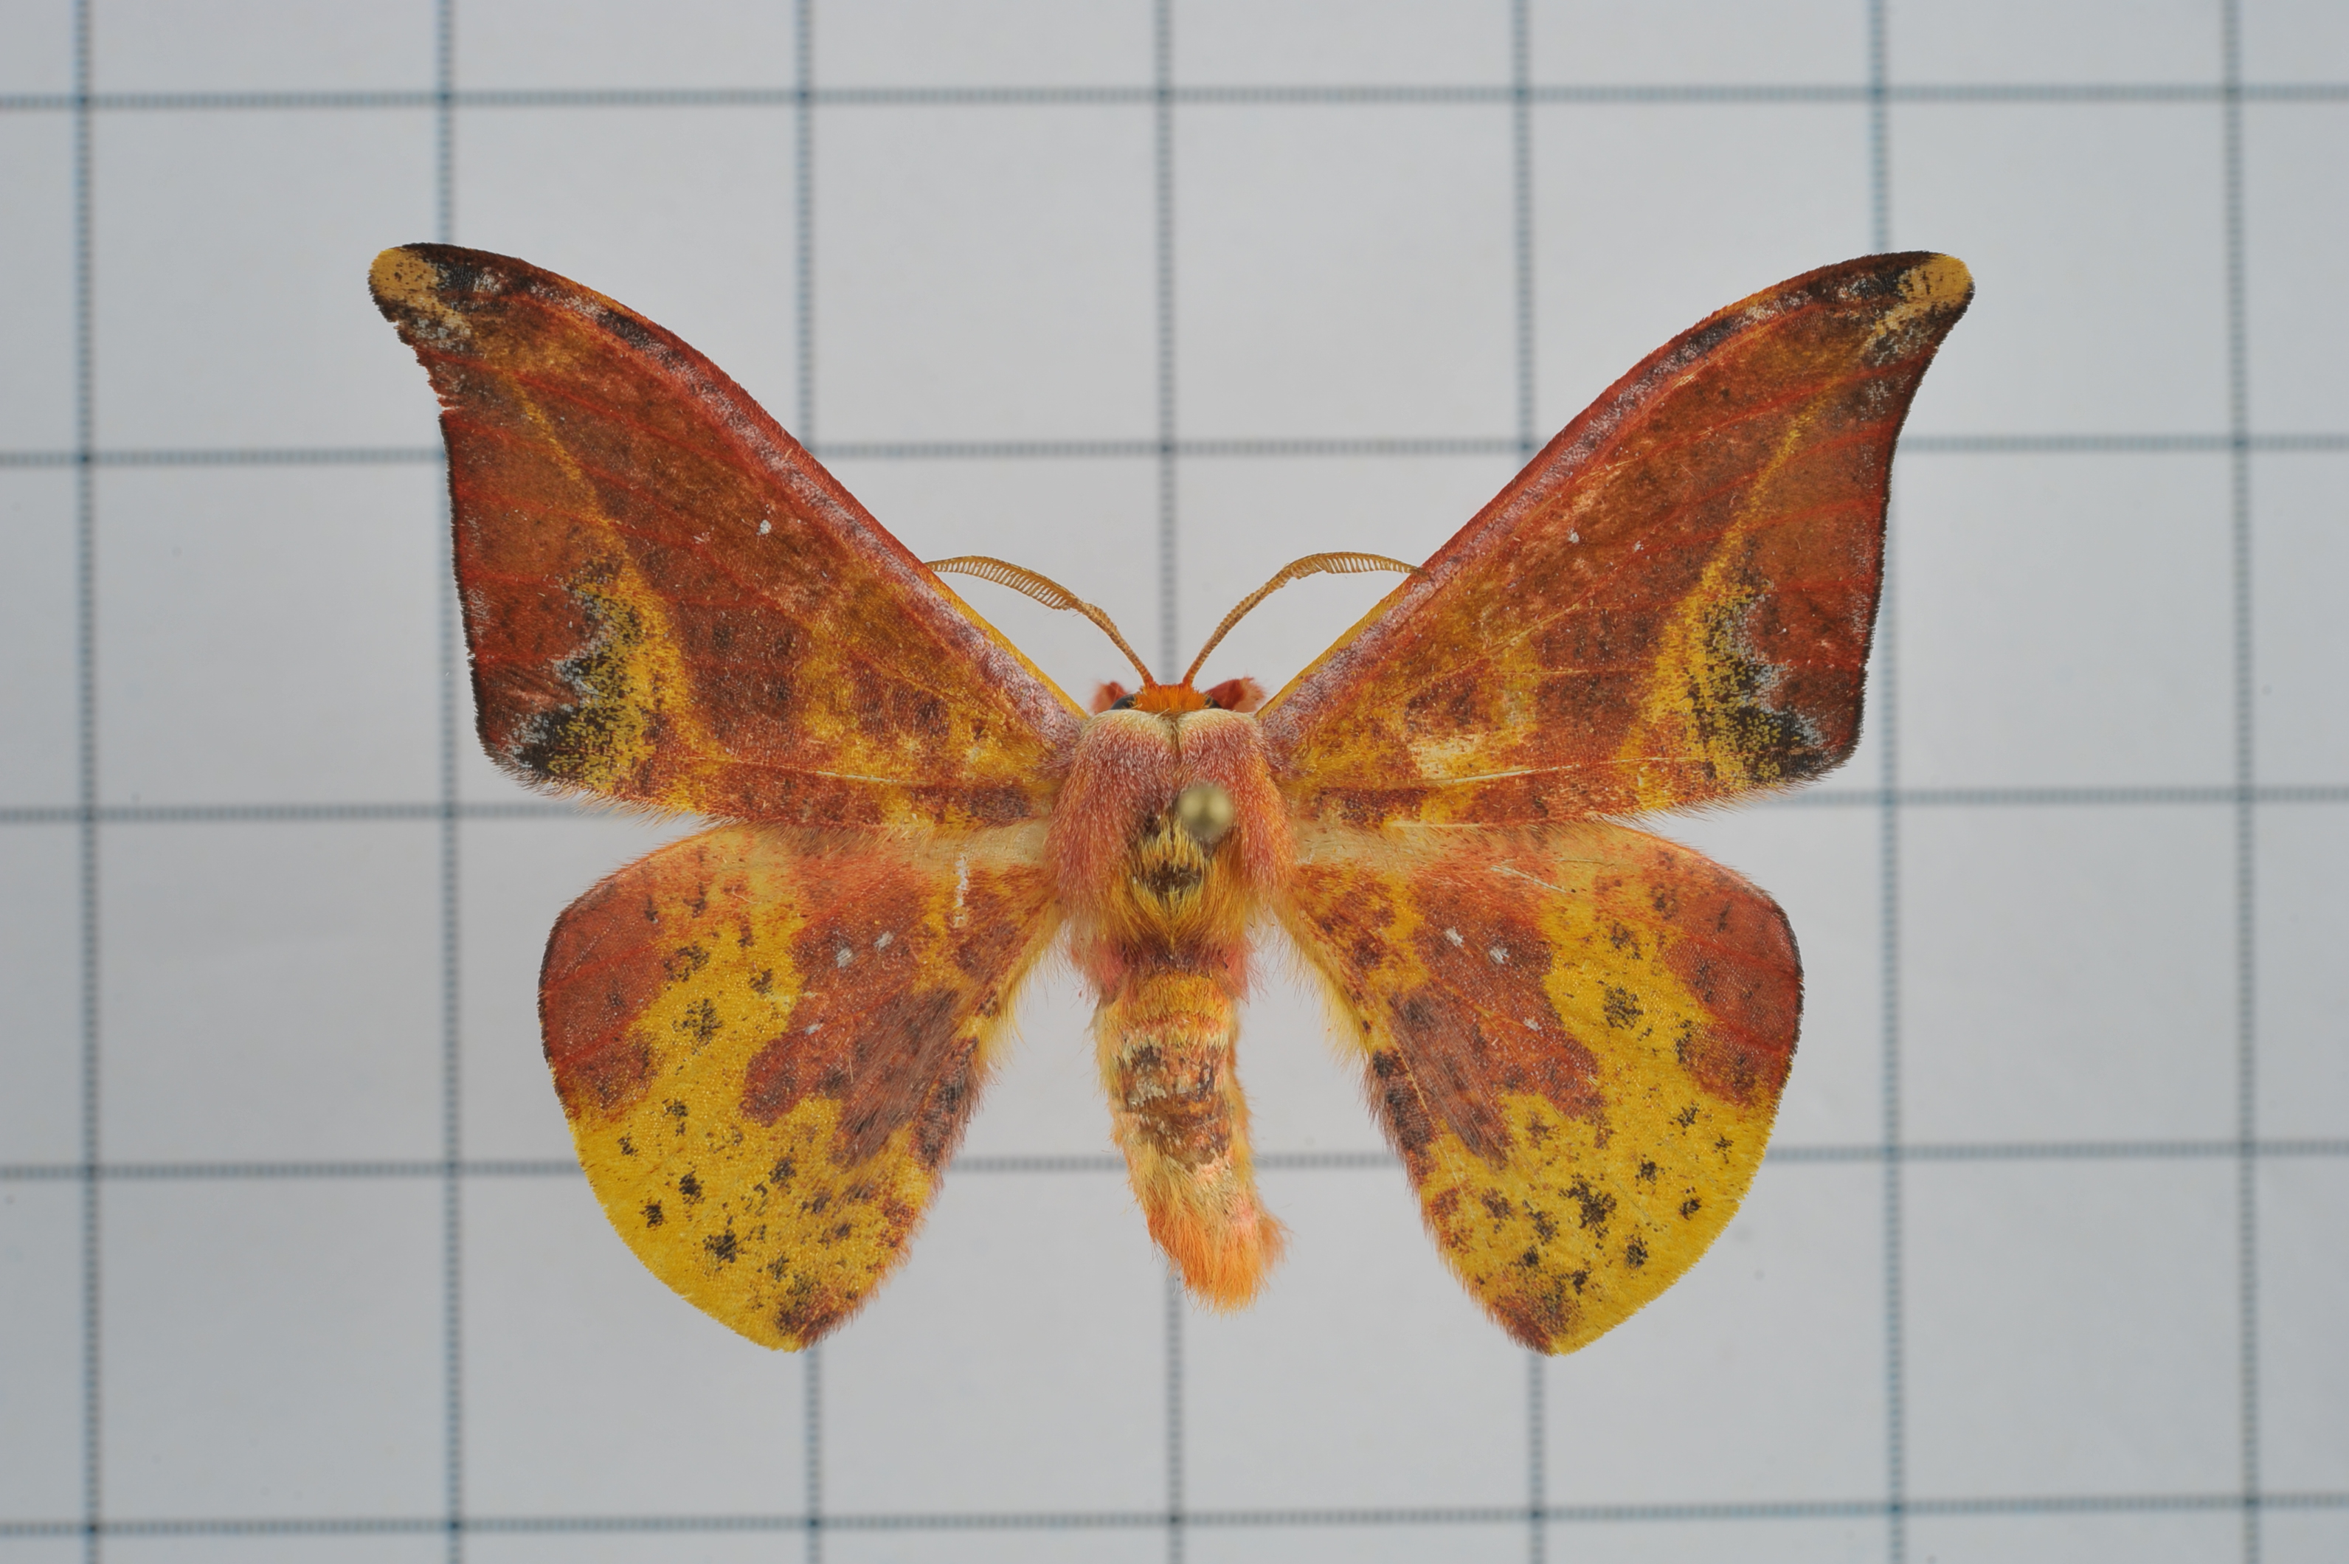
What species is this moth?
Oreta fuscopurpurea
